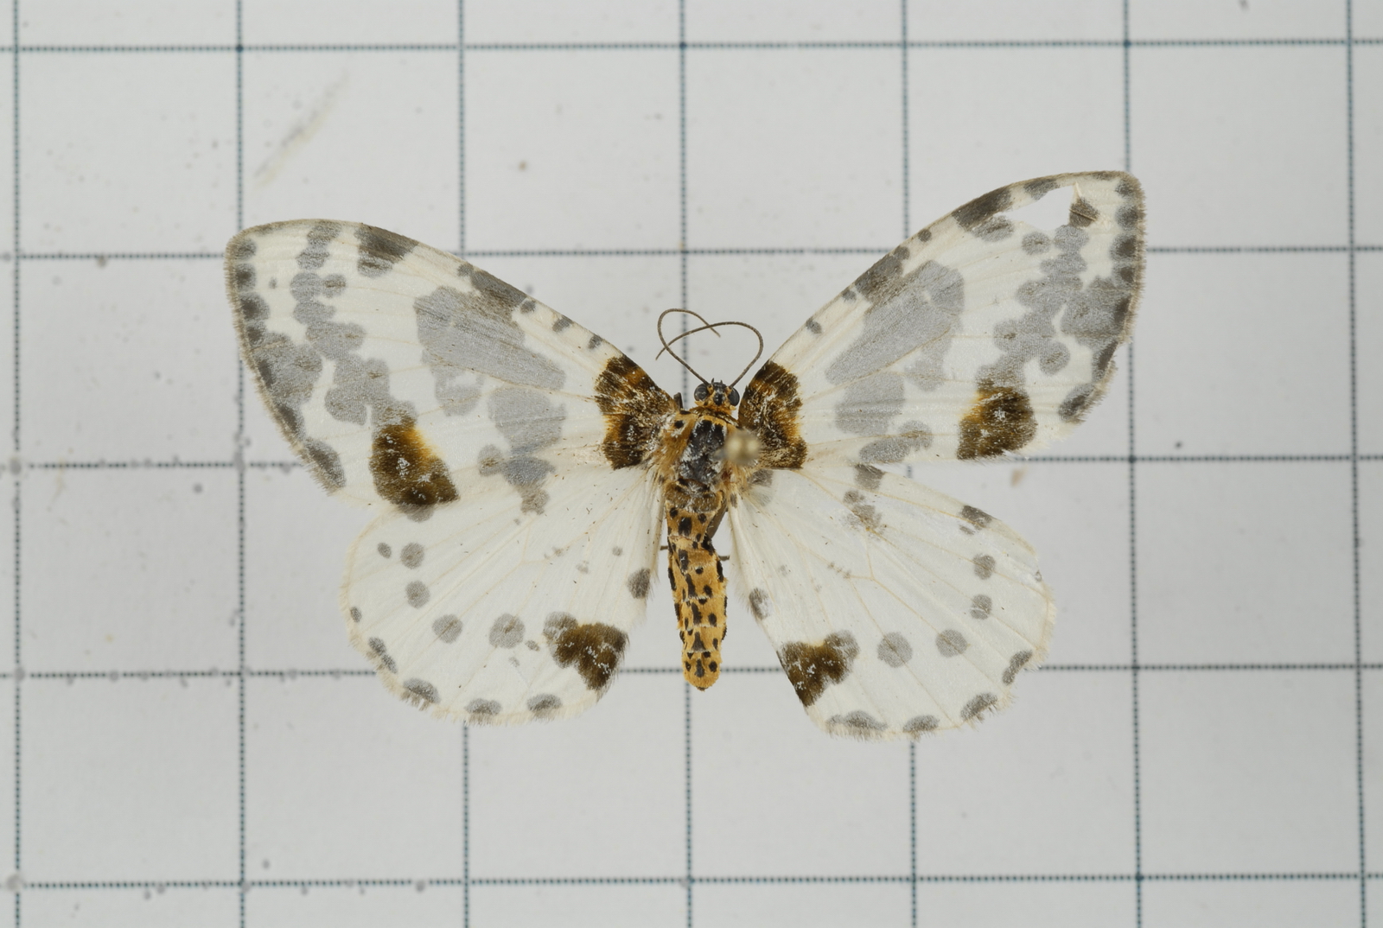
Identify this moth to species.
Abraxas adilluminata
